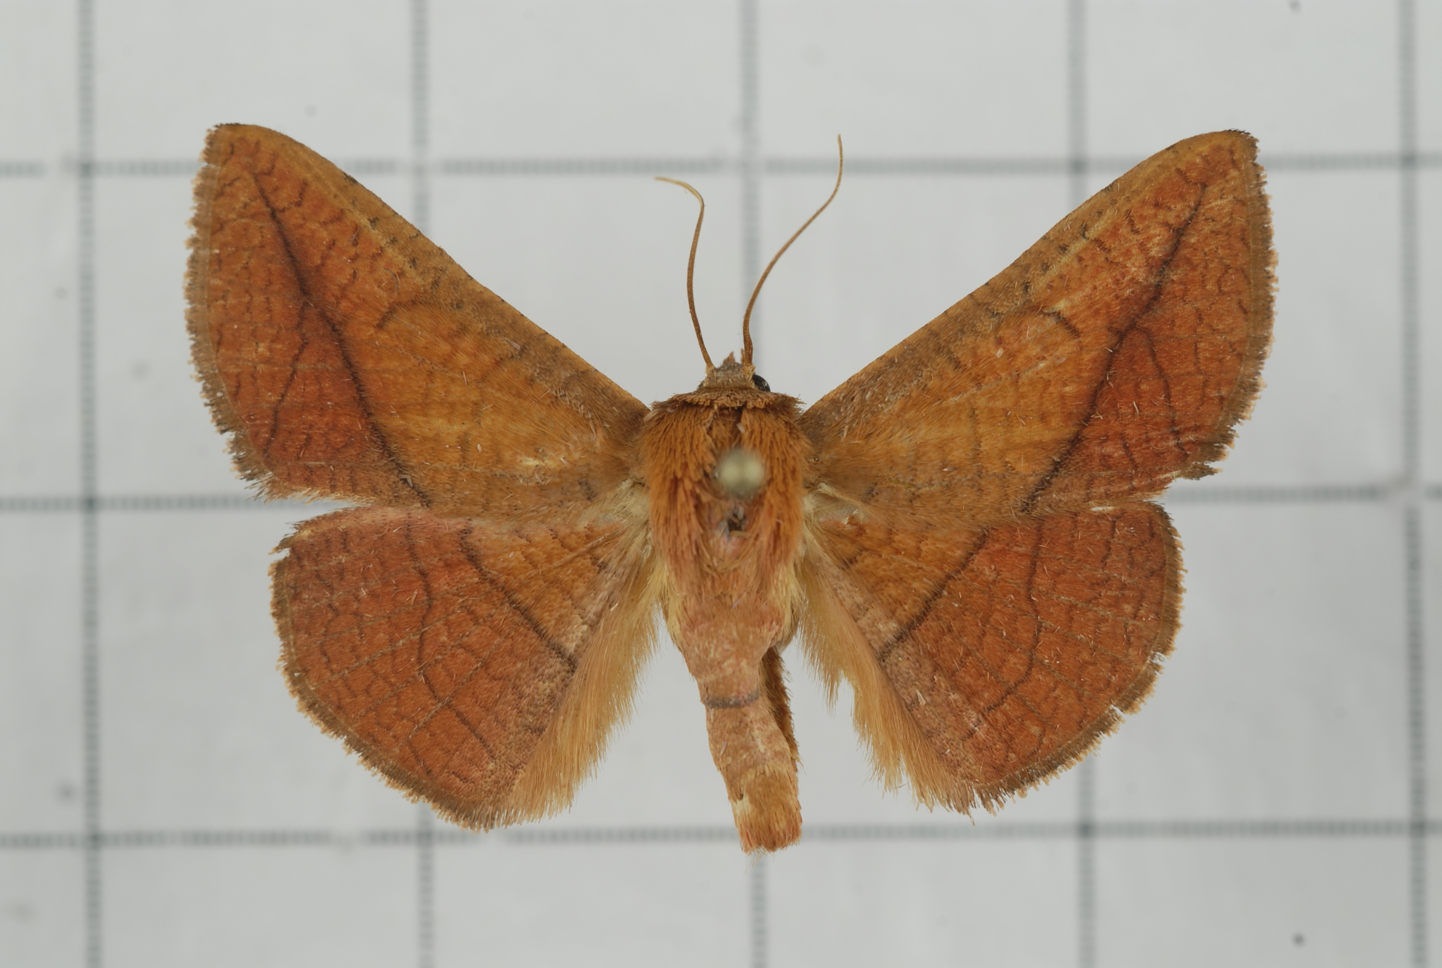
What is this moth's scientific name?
Sonagara strigipennis
